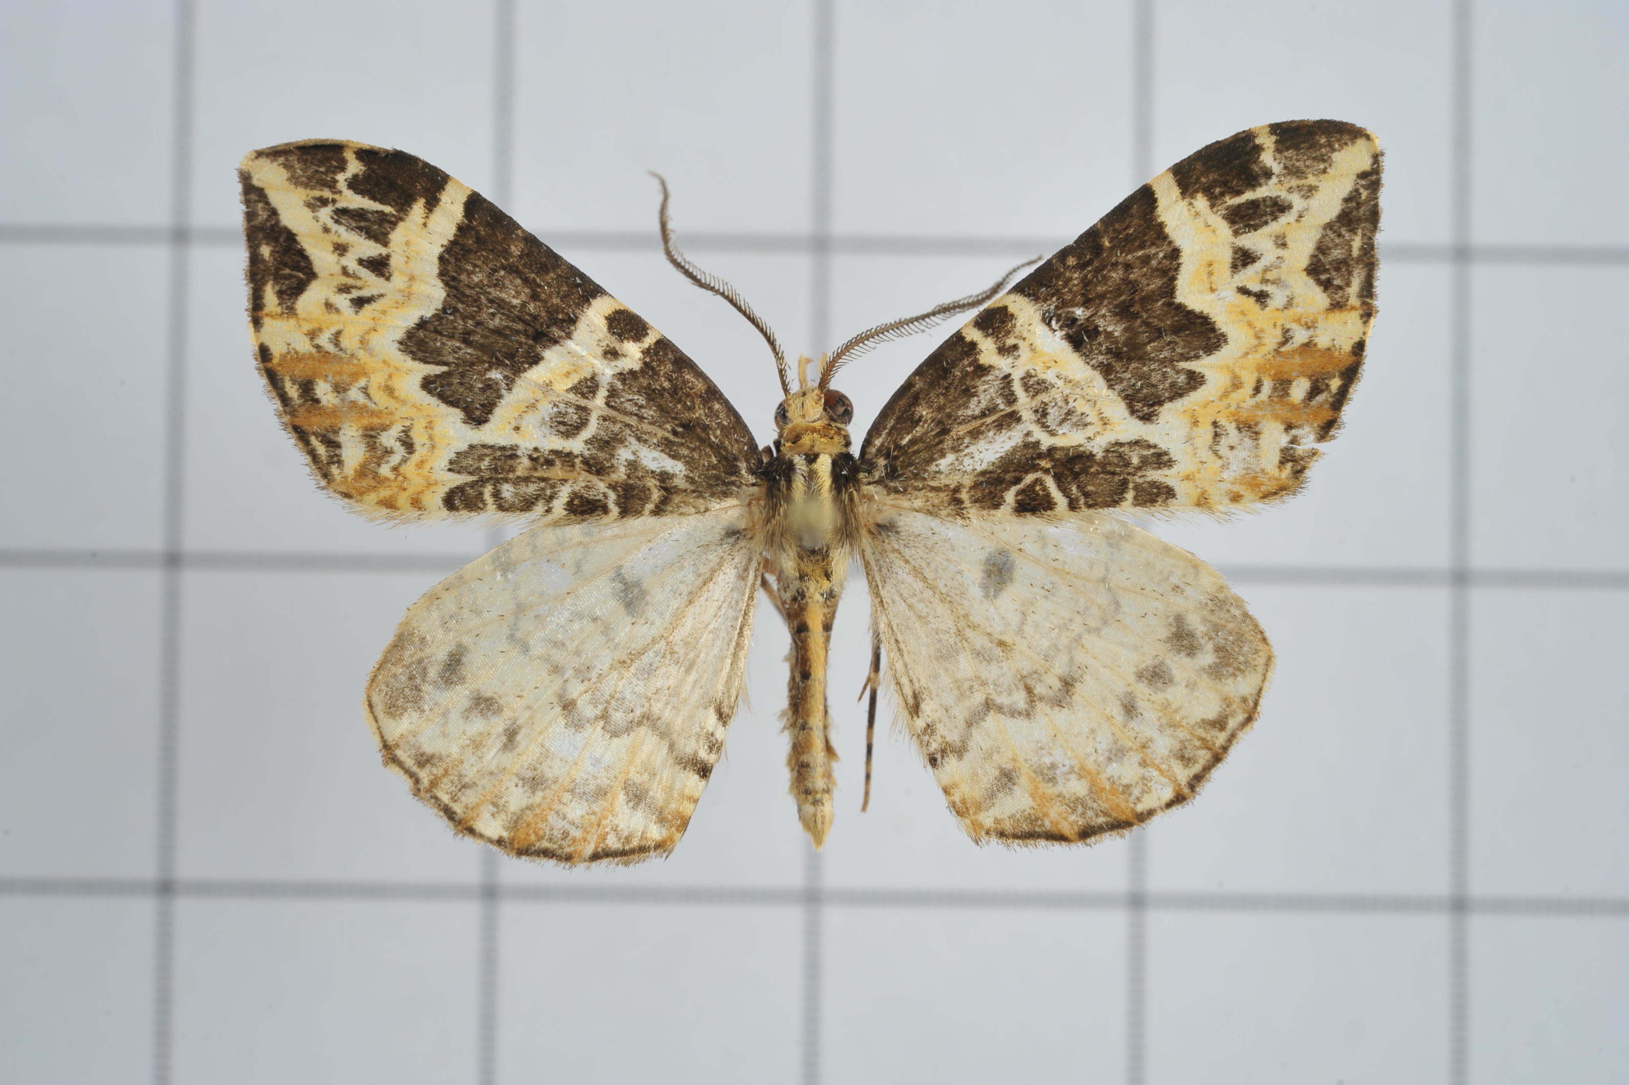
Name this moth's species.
Eustroma contorta
